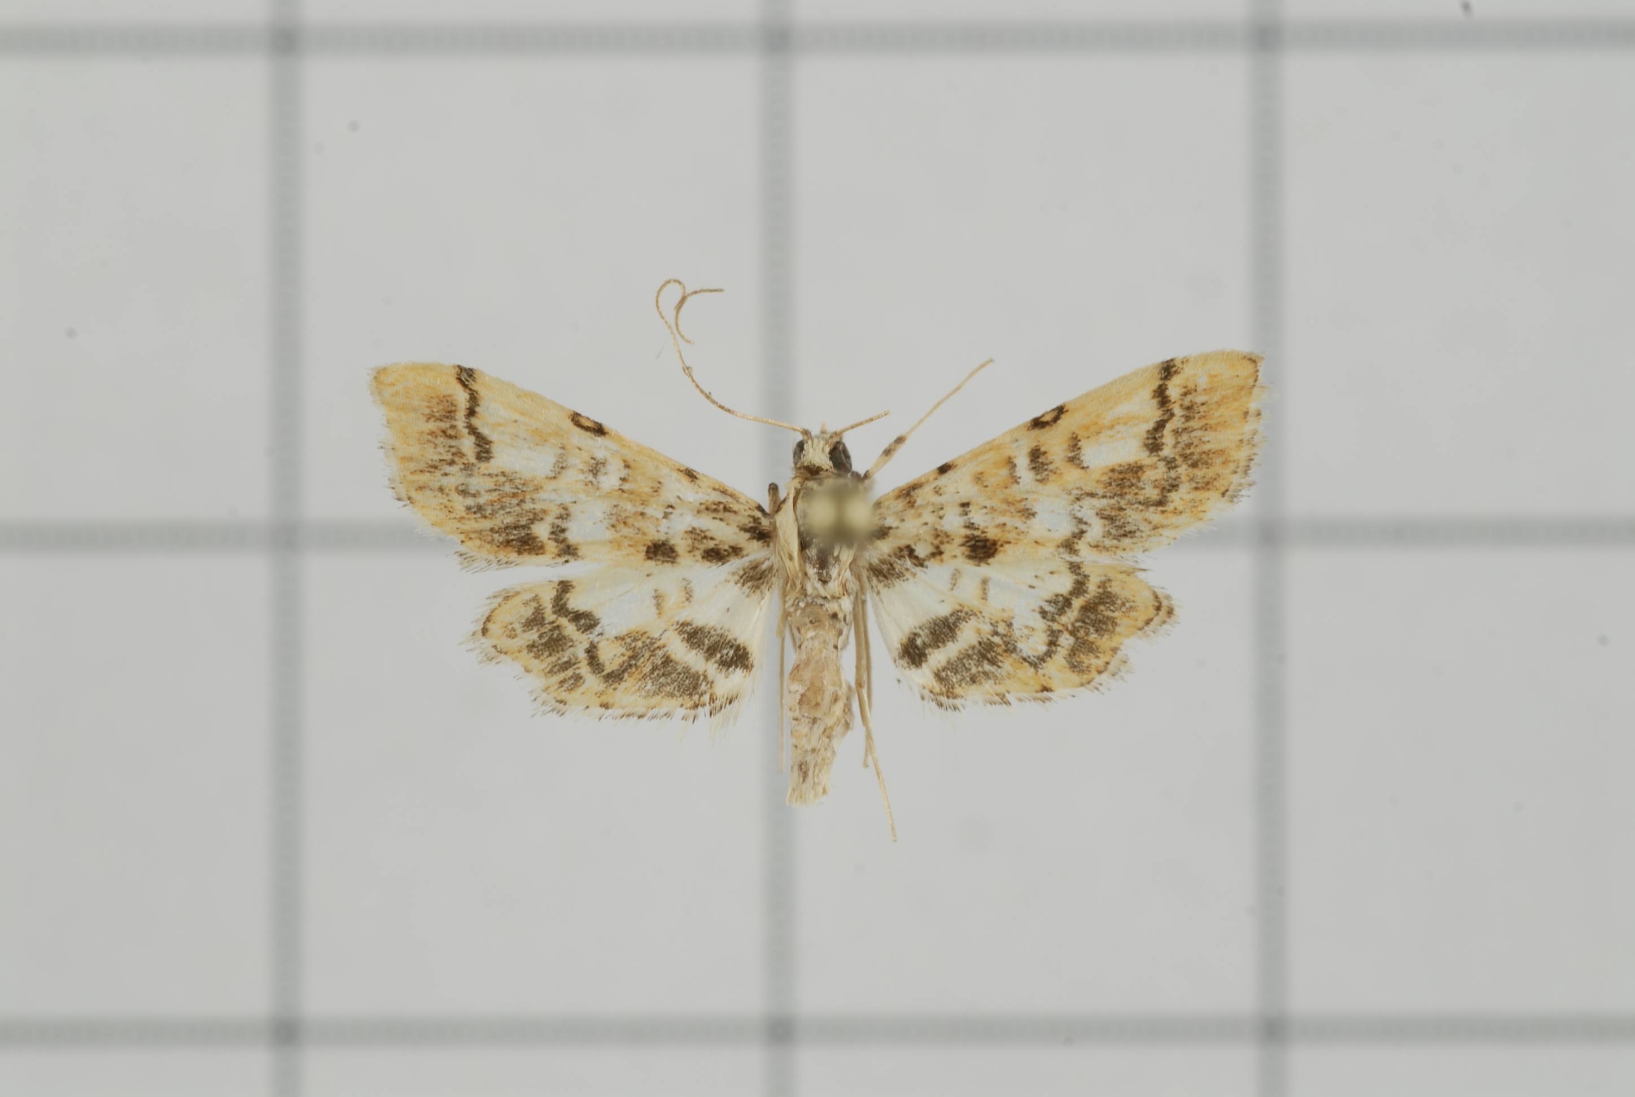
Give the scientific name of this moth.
Lamprosema commixta
